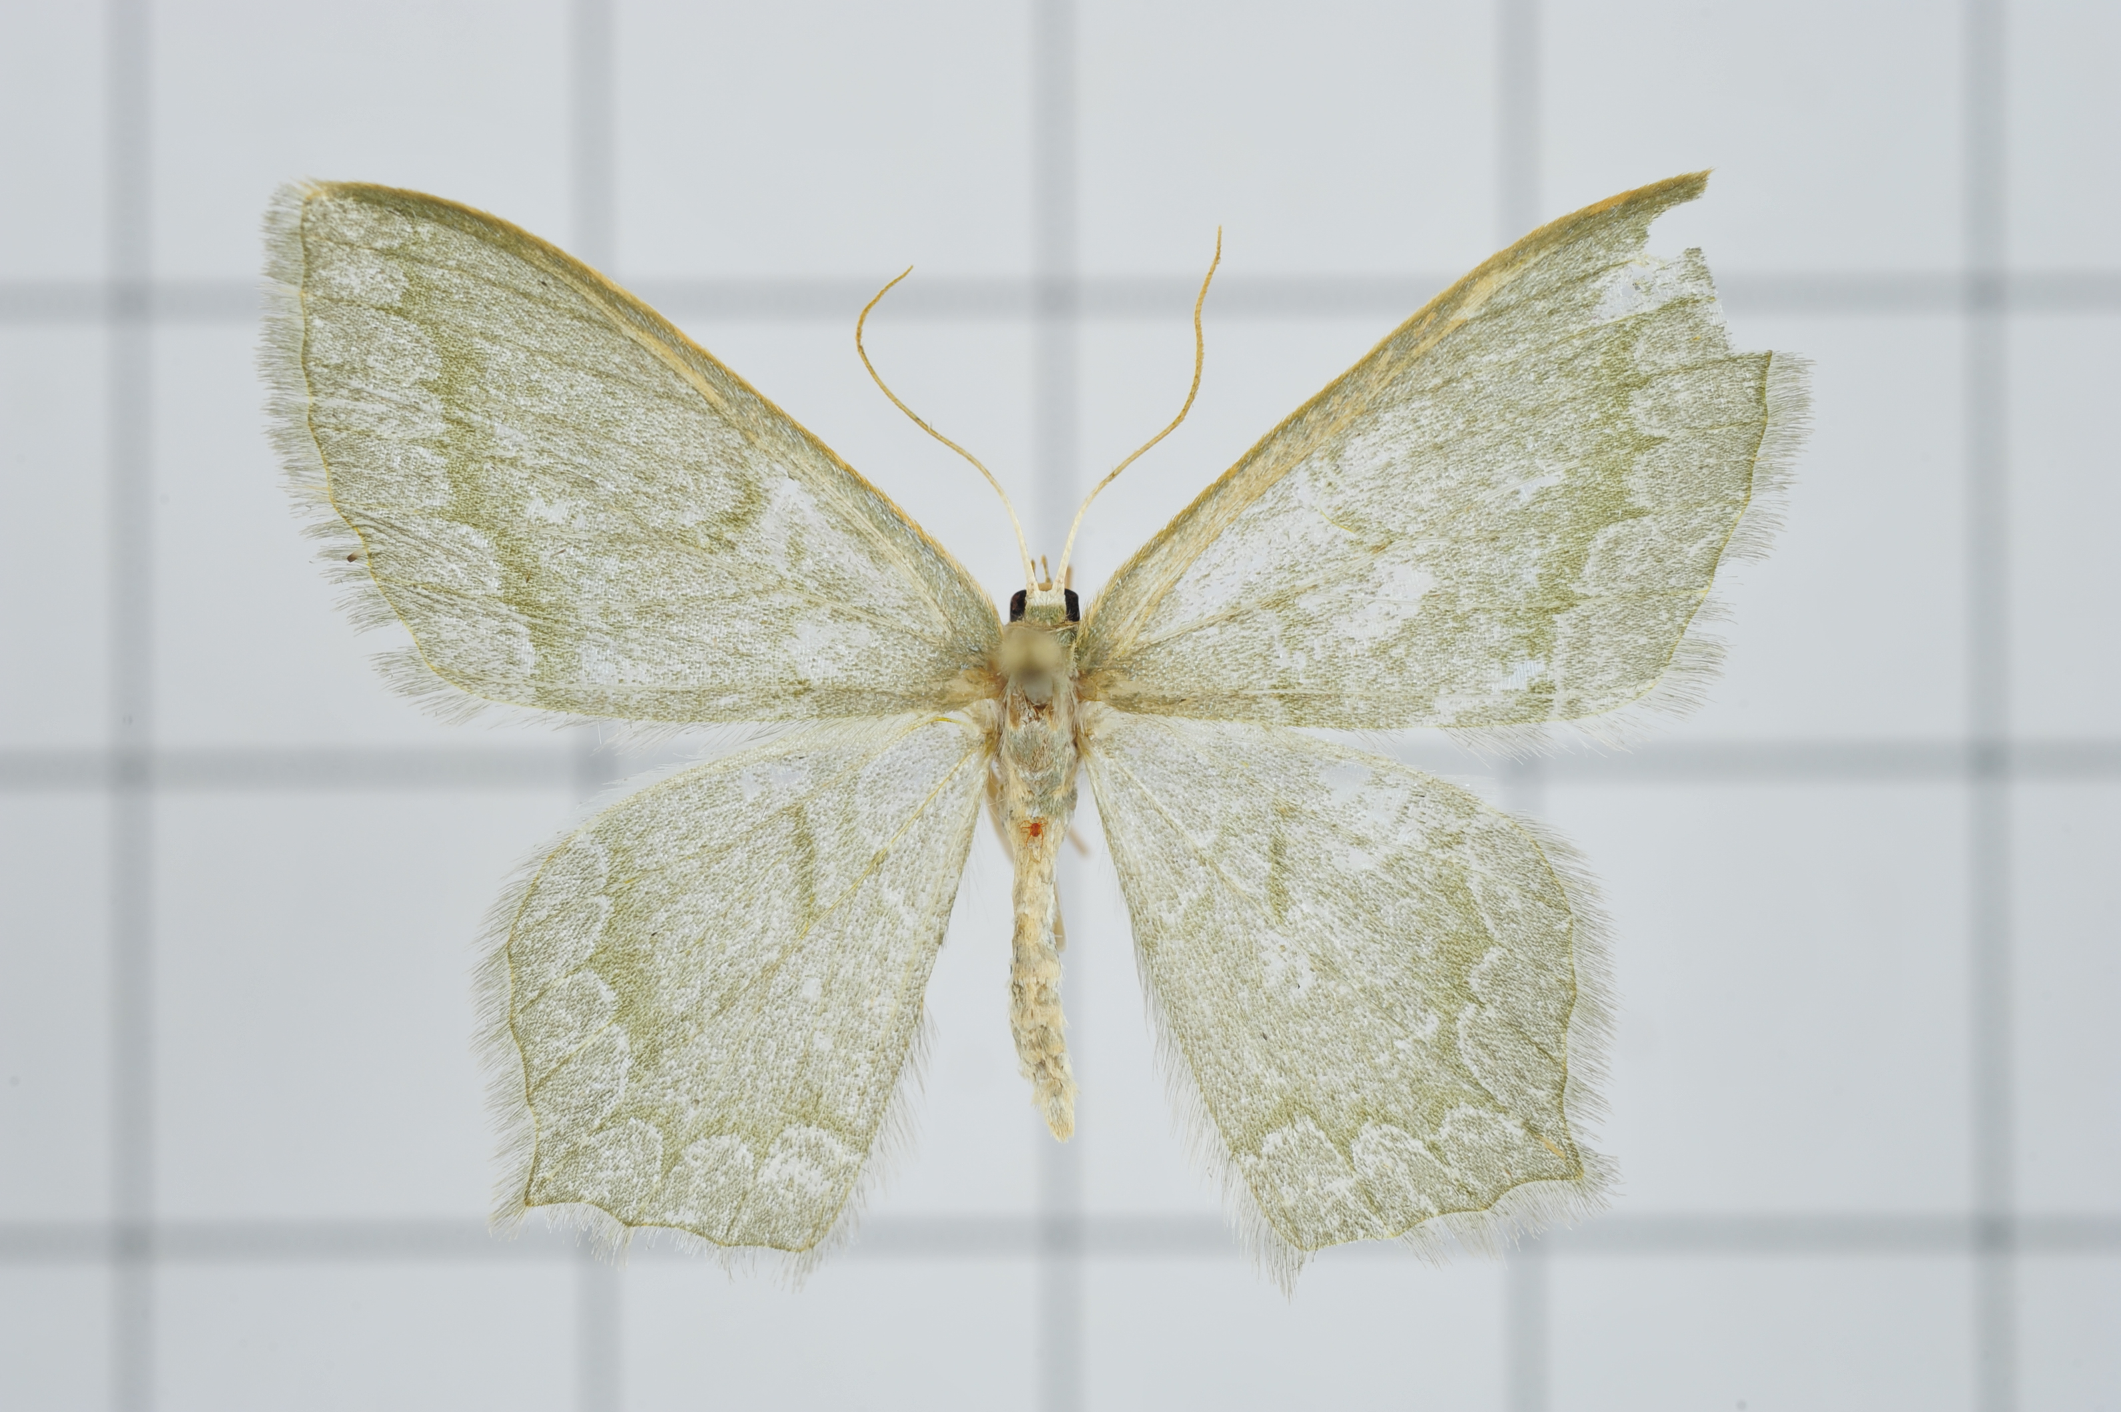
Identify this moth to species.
Jodis rantaizanensis
